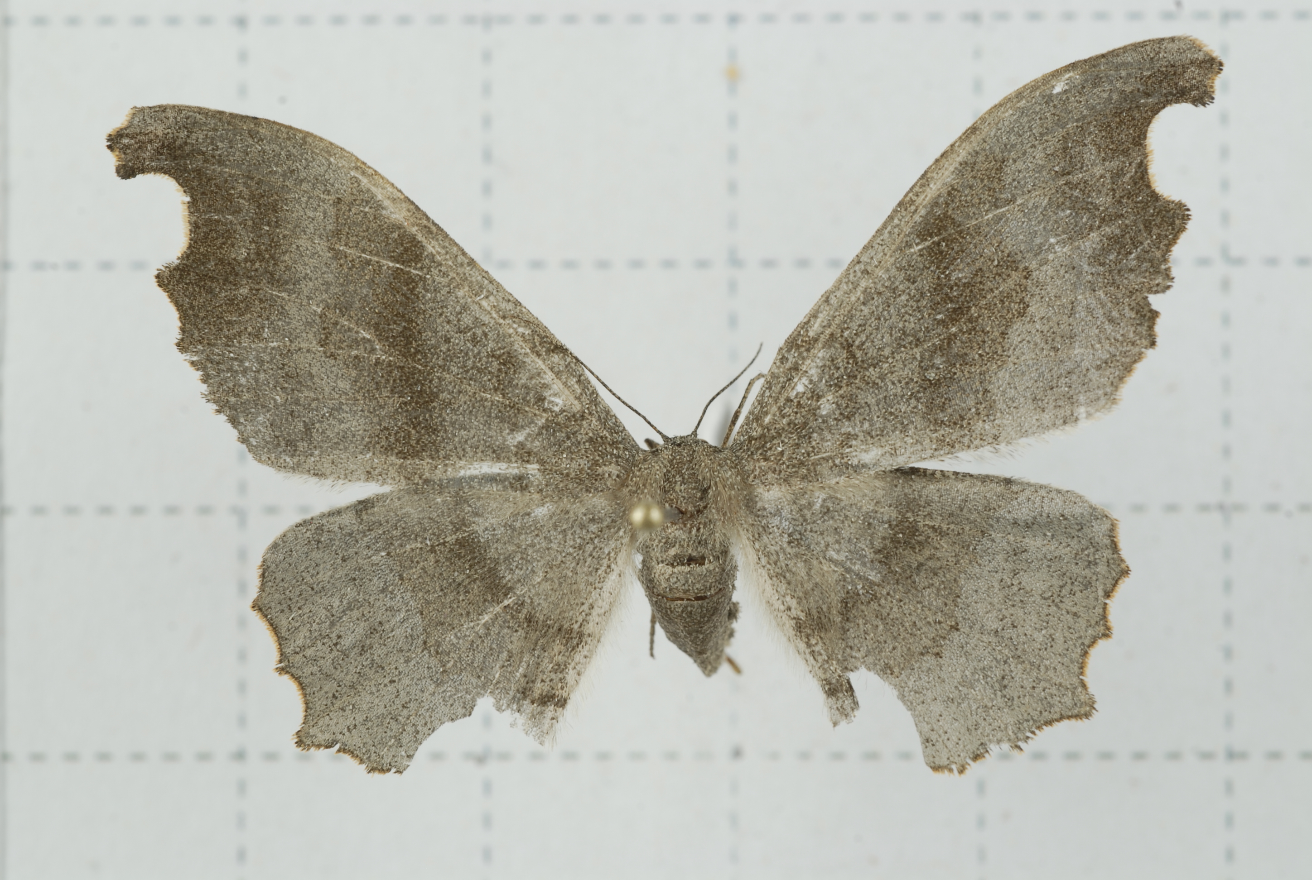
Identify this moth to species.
Hyposidra talaca talaca
